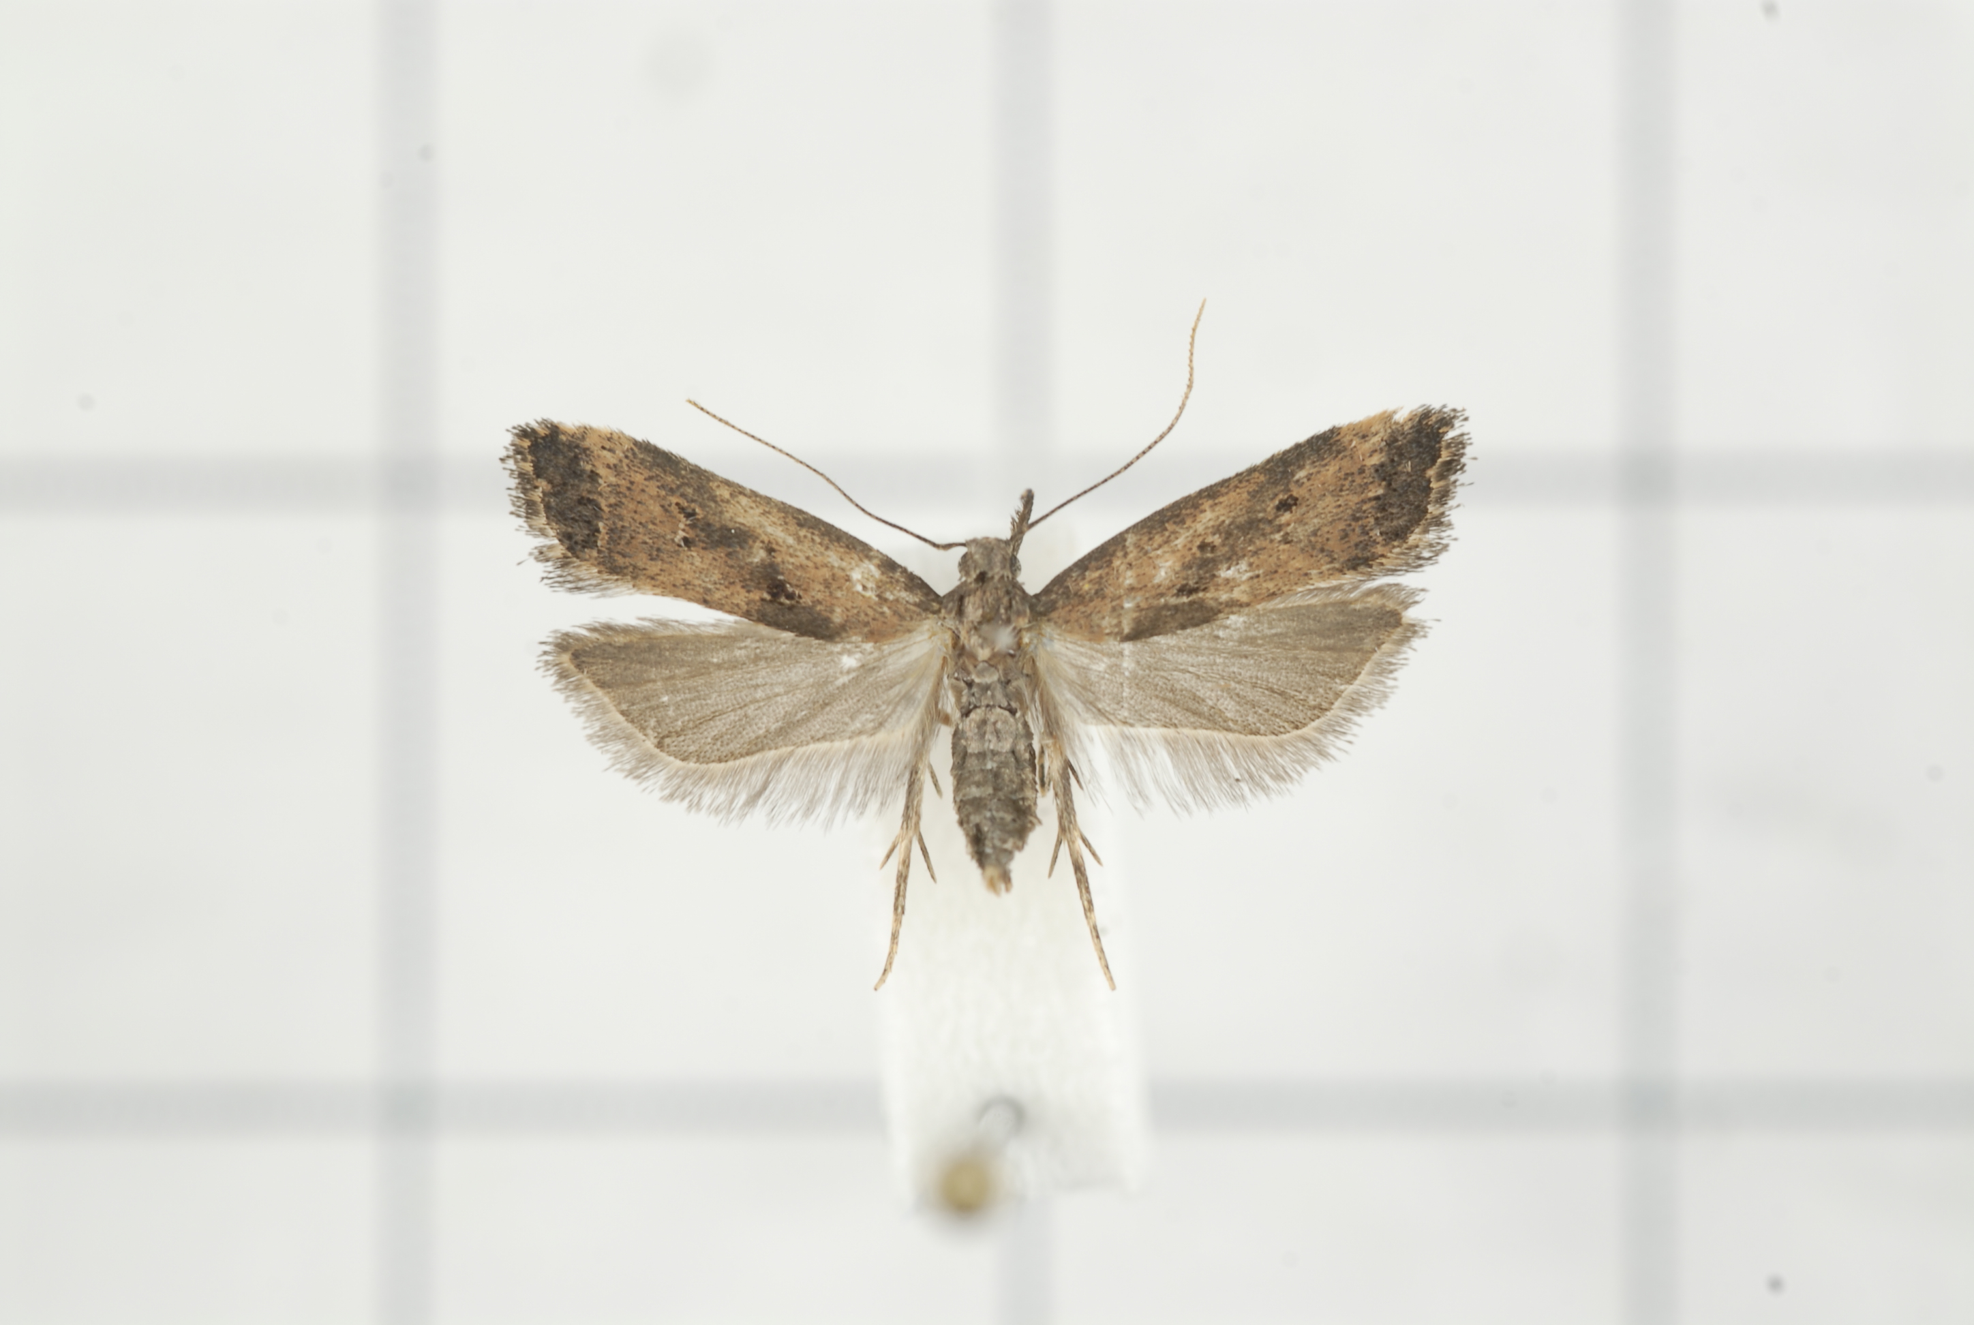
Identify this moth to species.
Helcystogramma trijunctum
